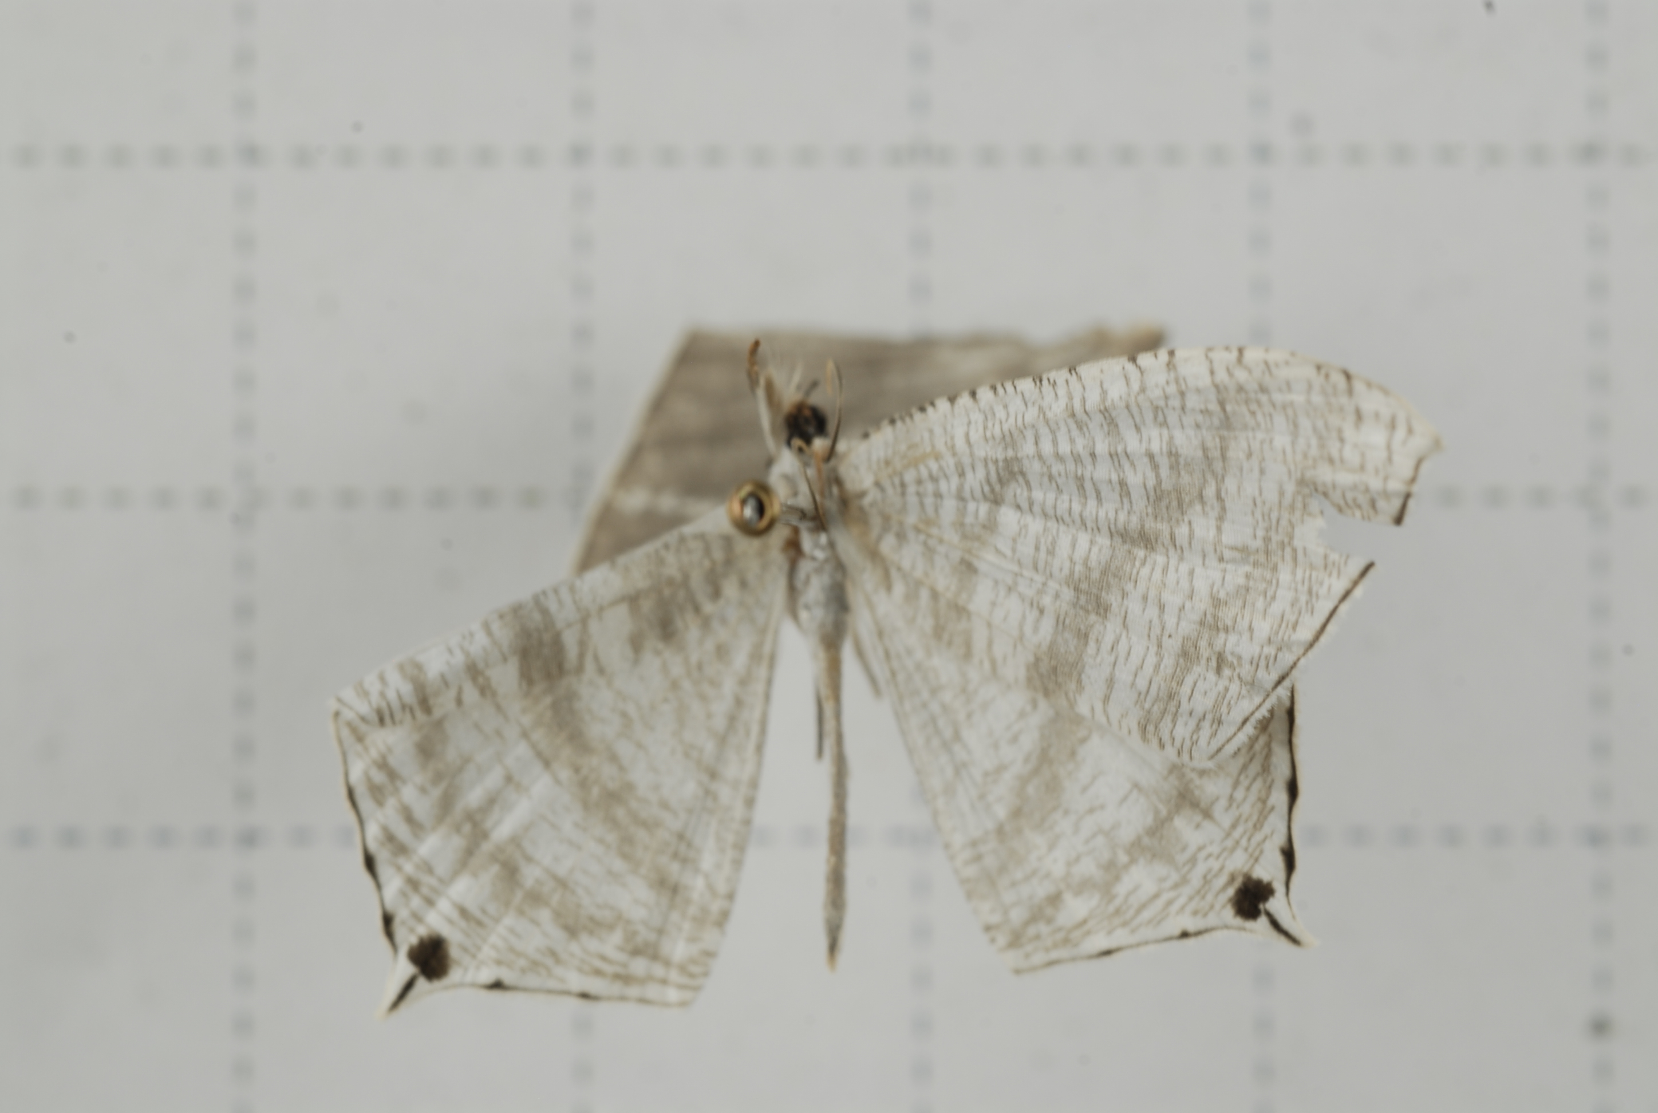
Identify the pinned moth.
Micronia aculeata
